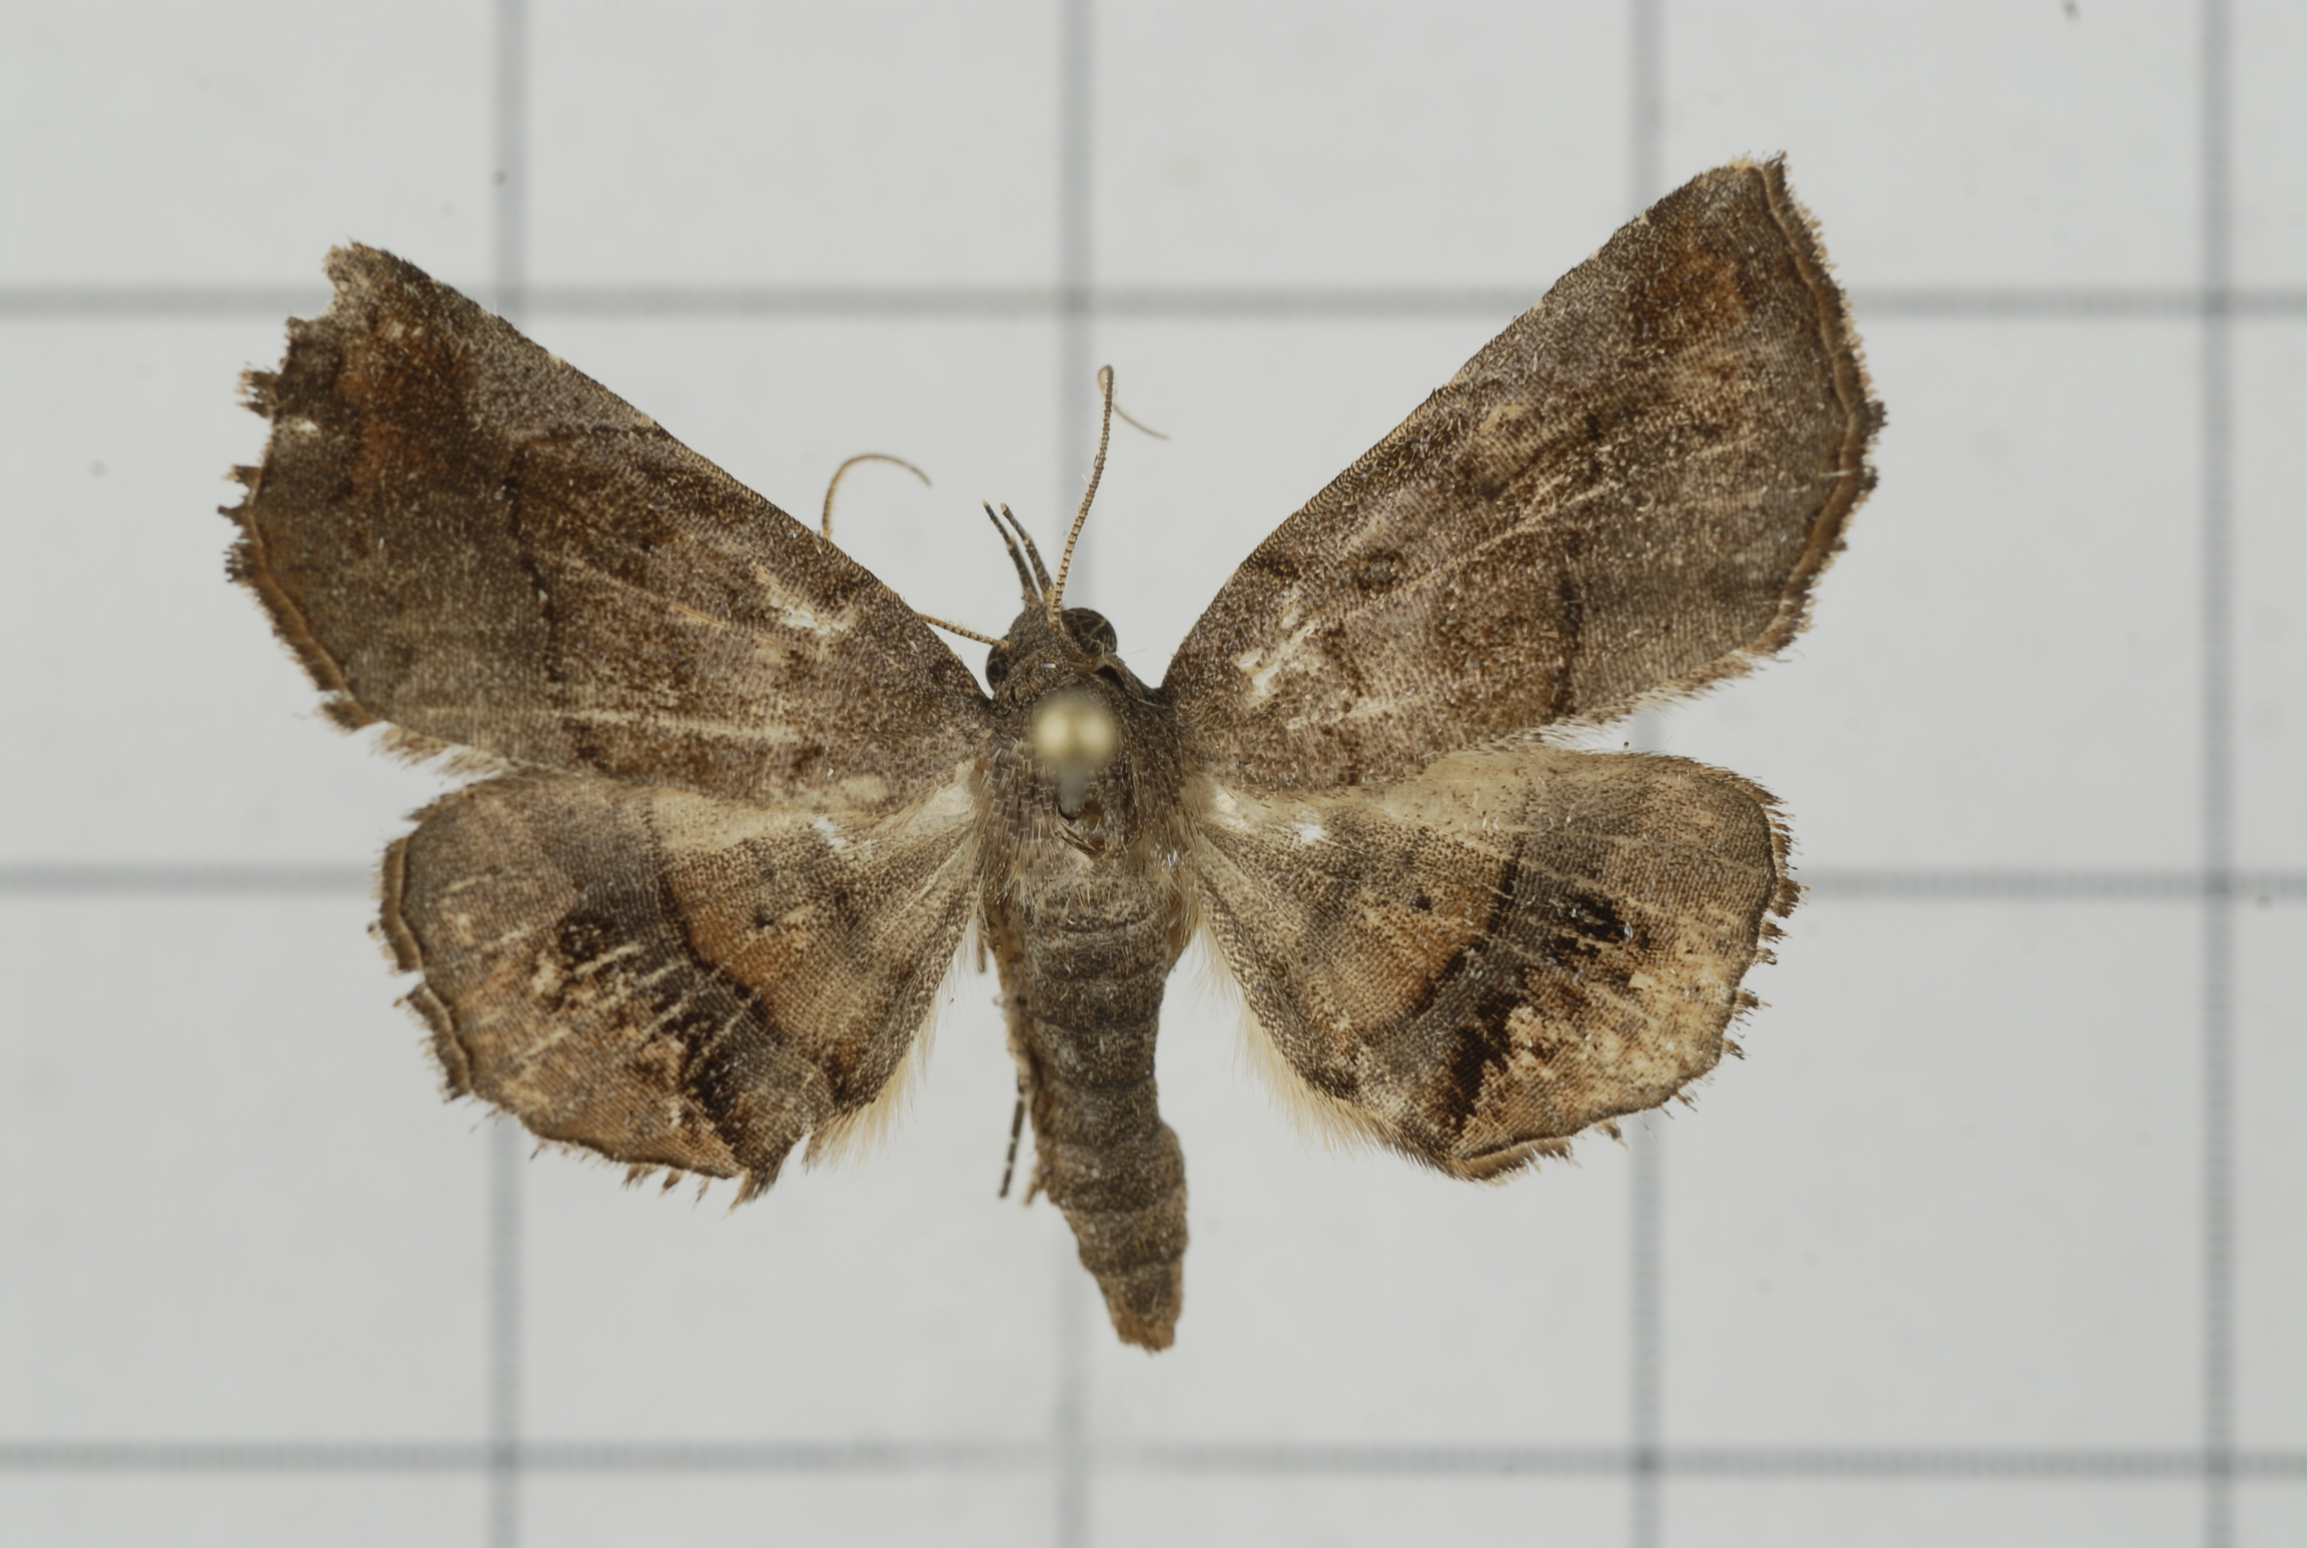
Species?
Pangrapta plumbilineata
